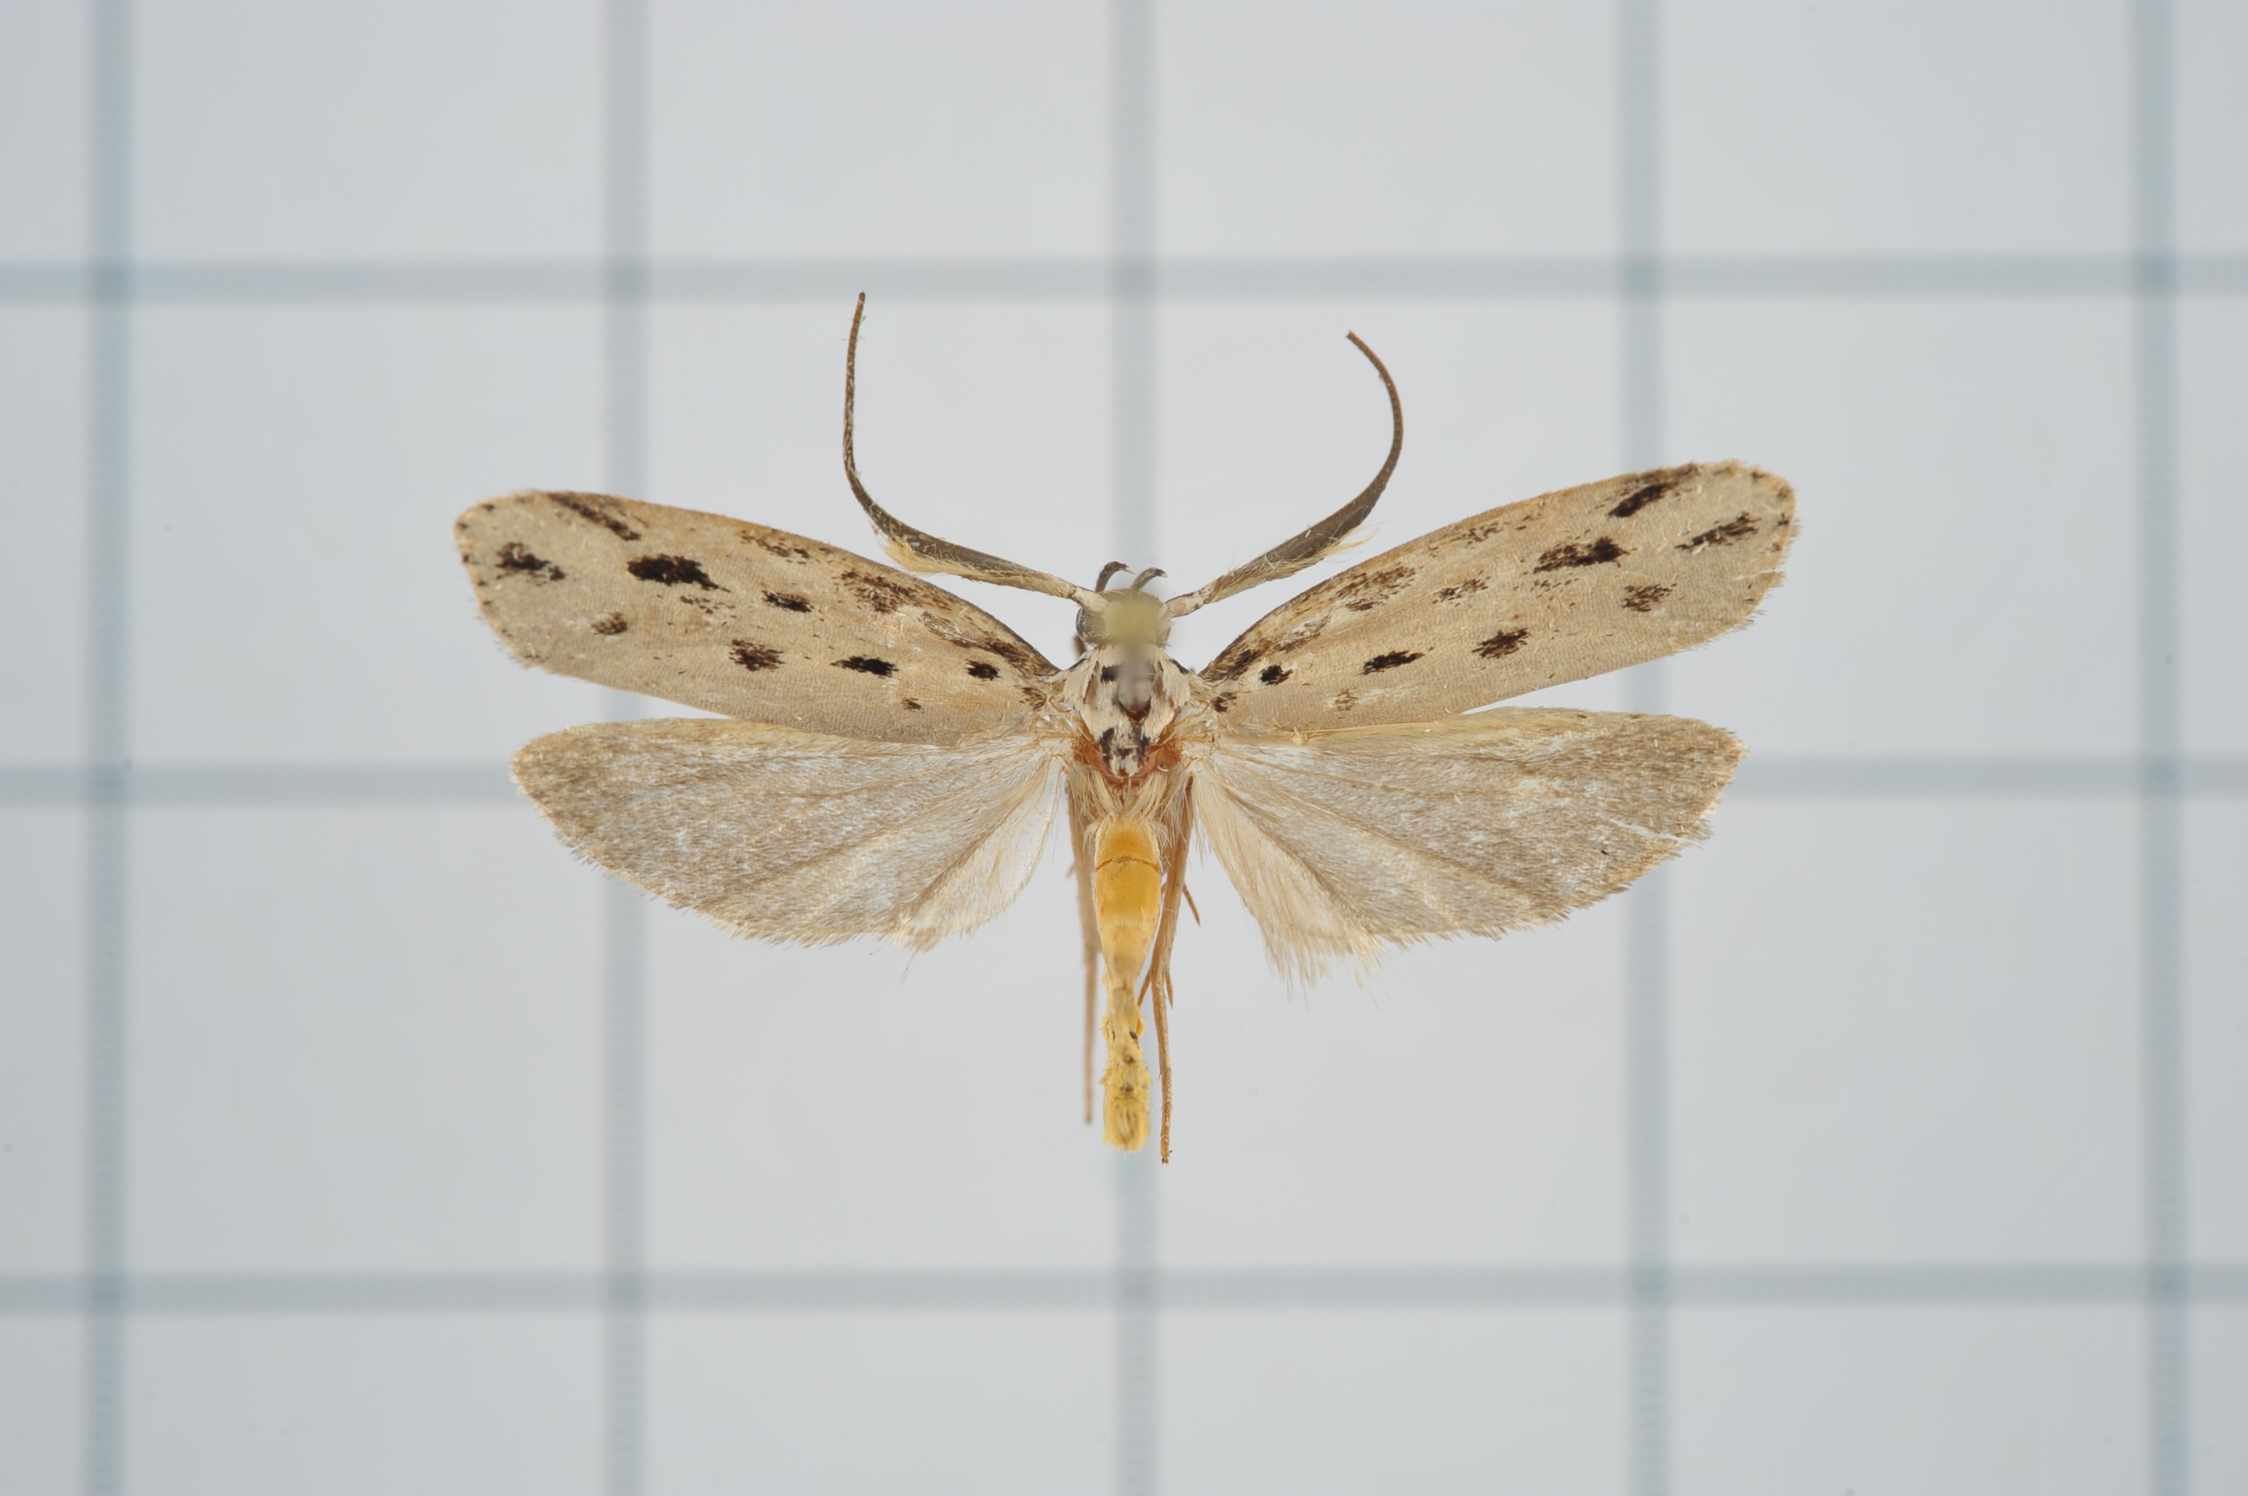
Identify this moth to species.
Ethmia epitrocha
